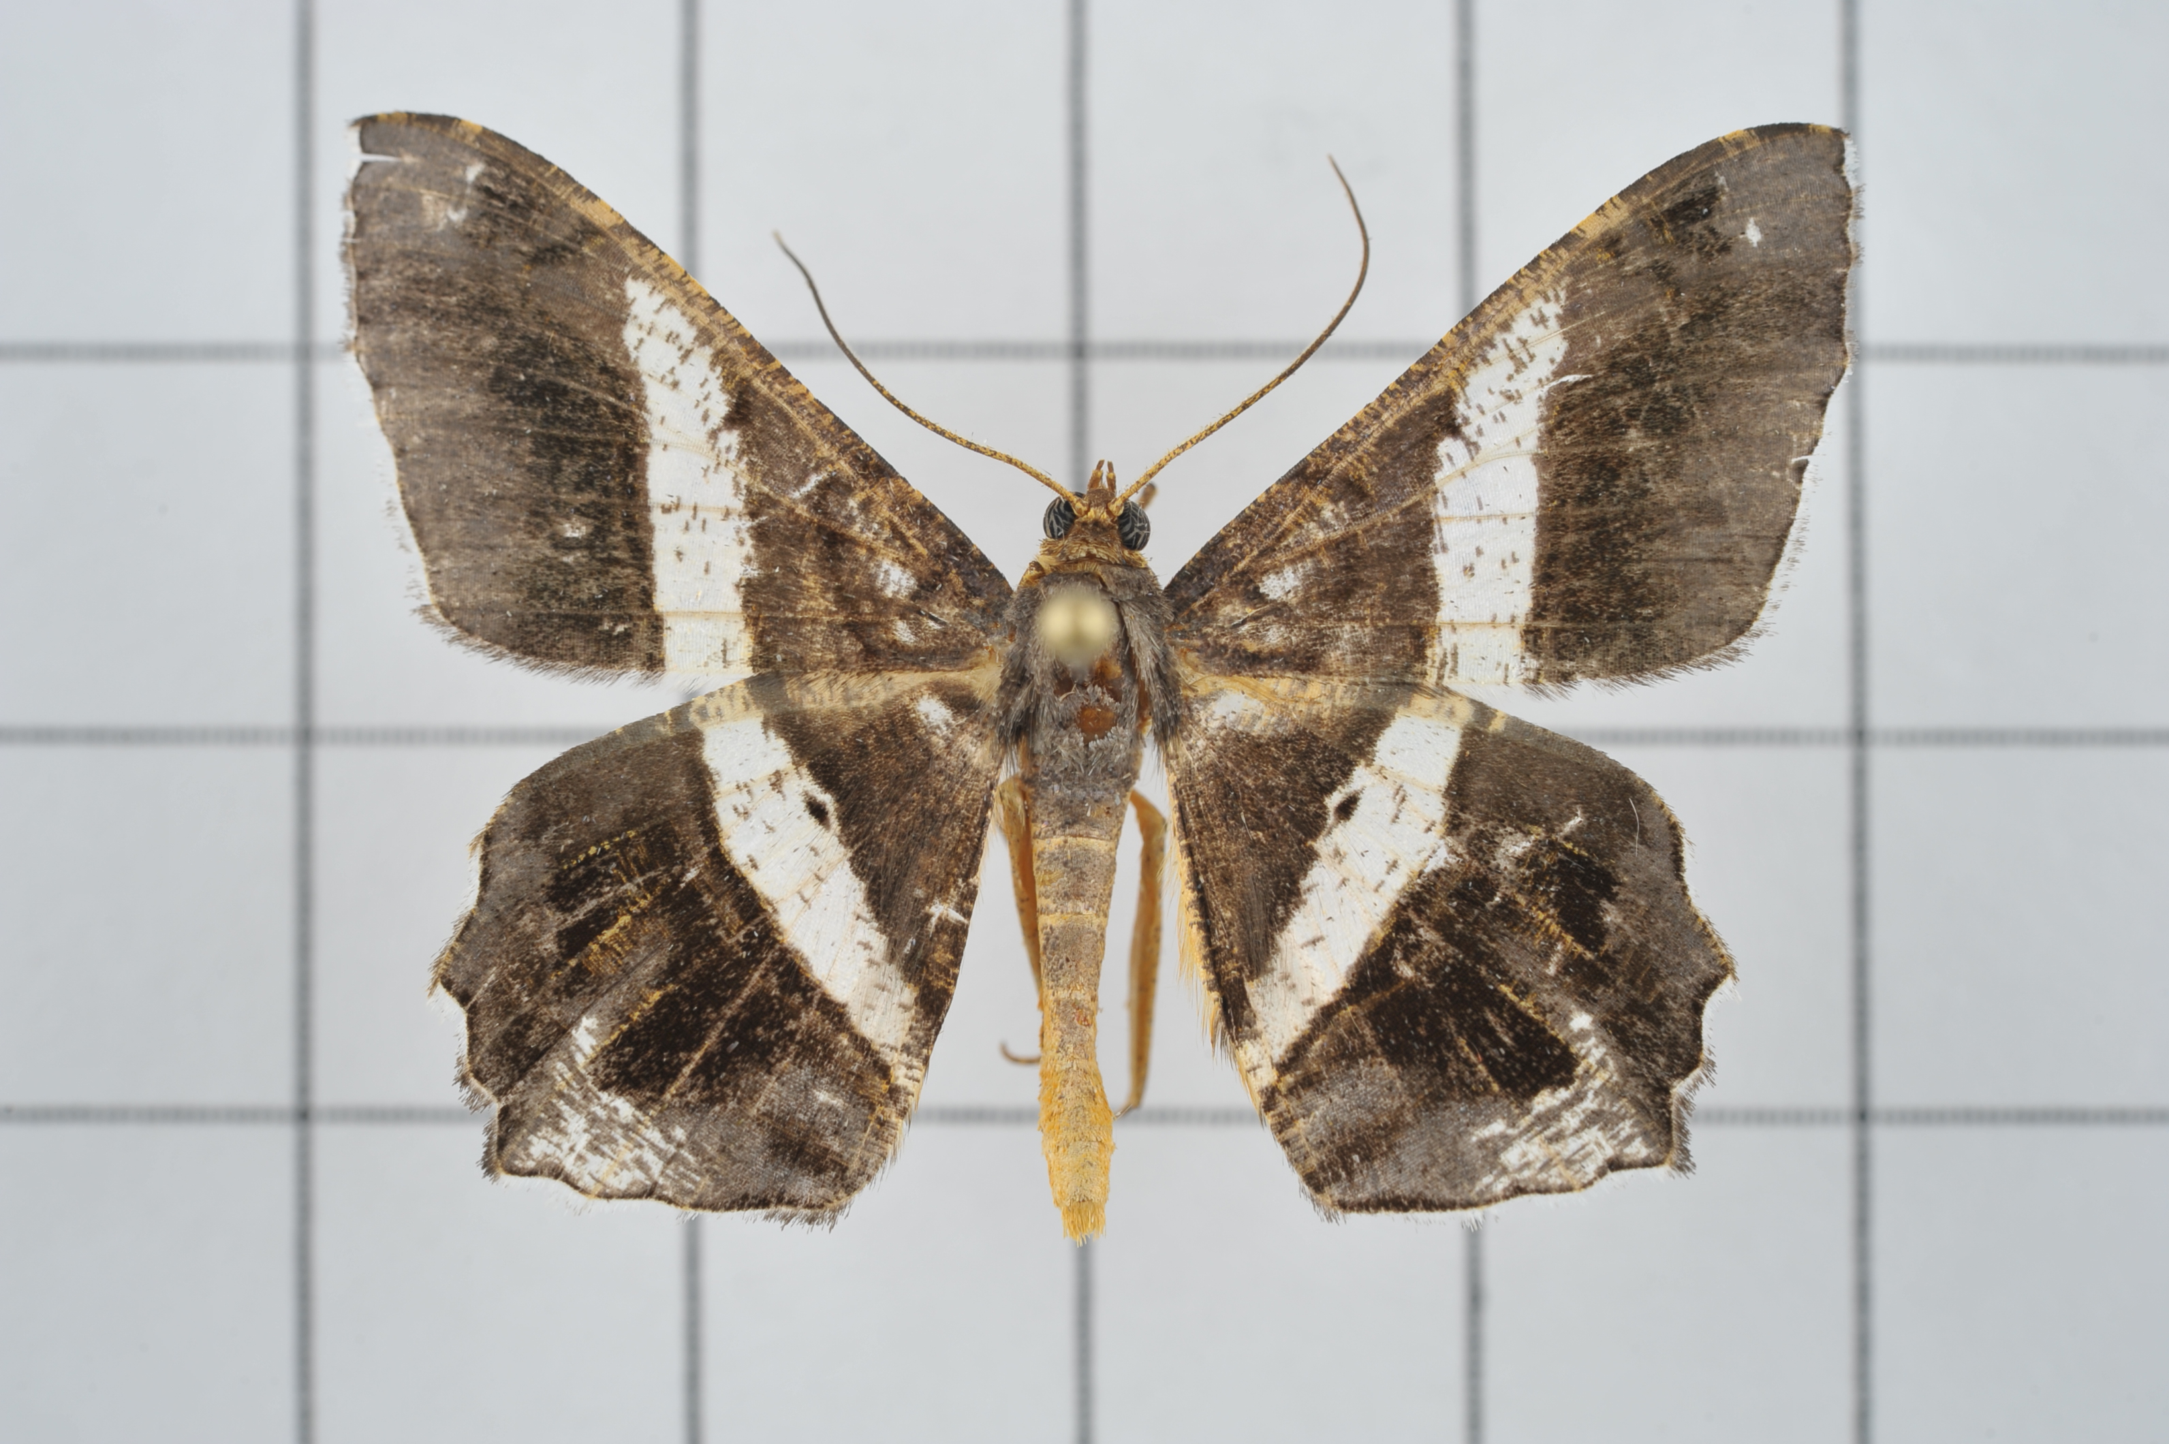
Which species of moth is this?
Chiasmia eleonora eleonora
